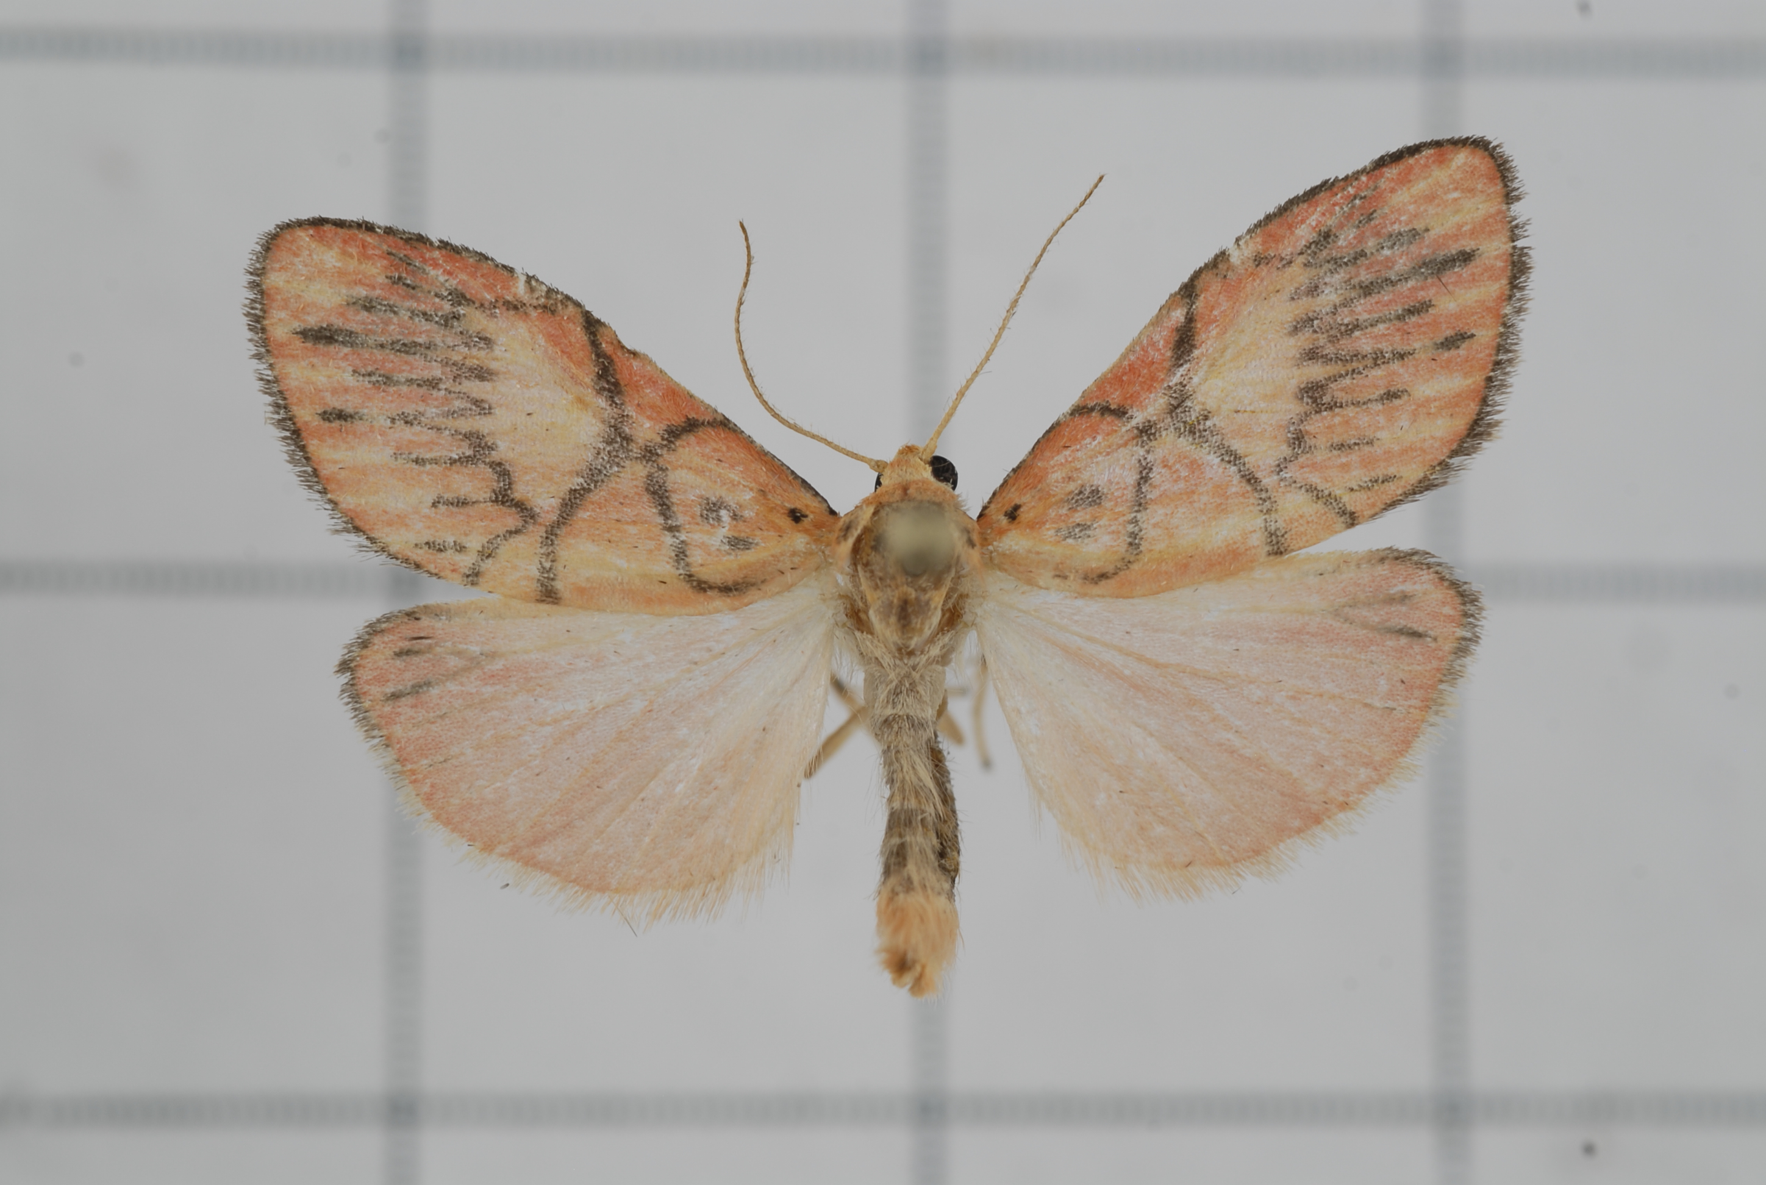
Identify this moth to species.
Aberrasine shiou
